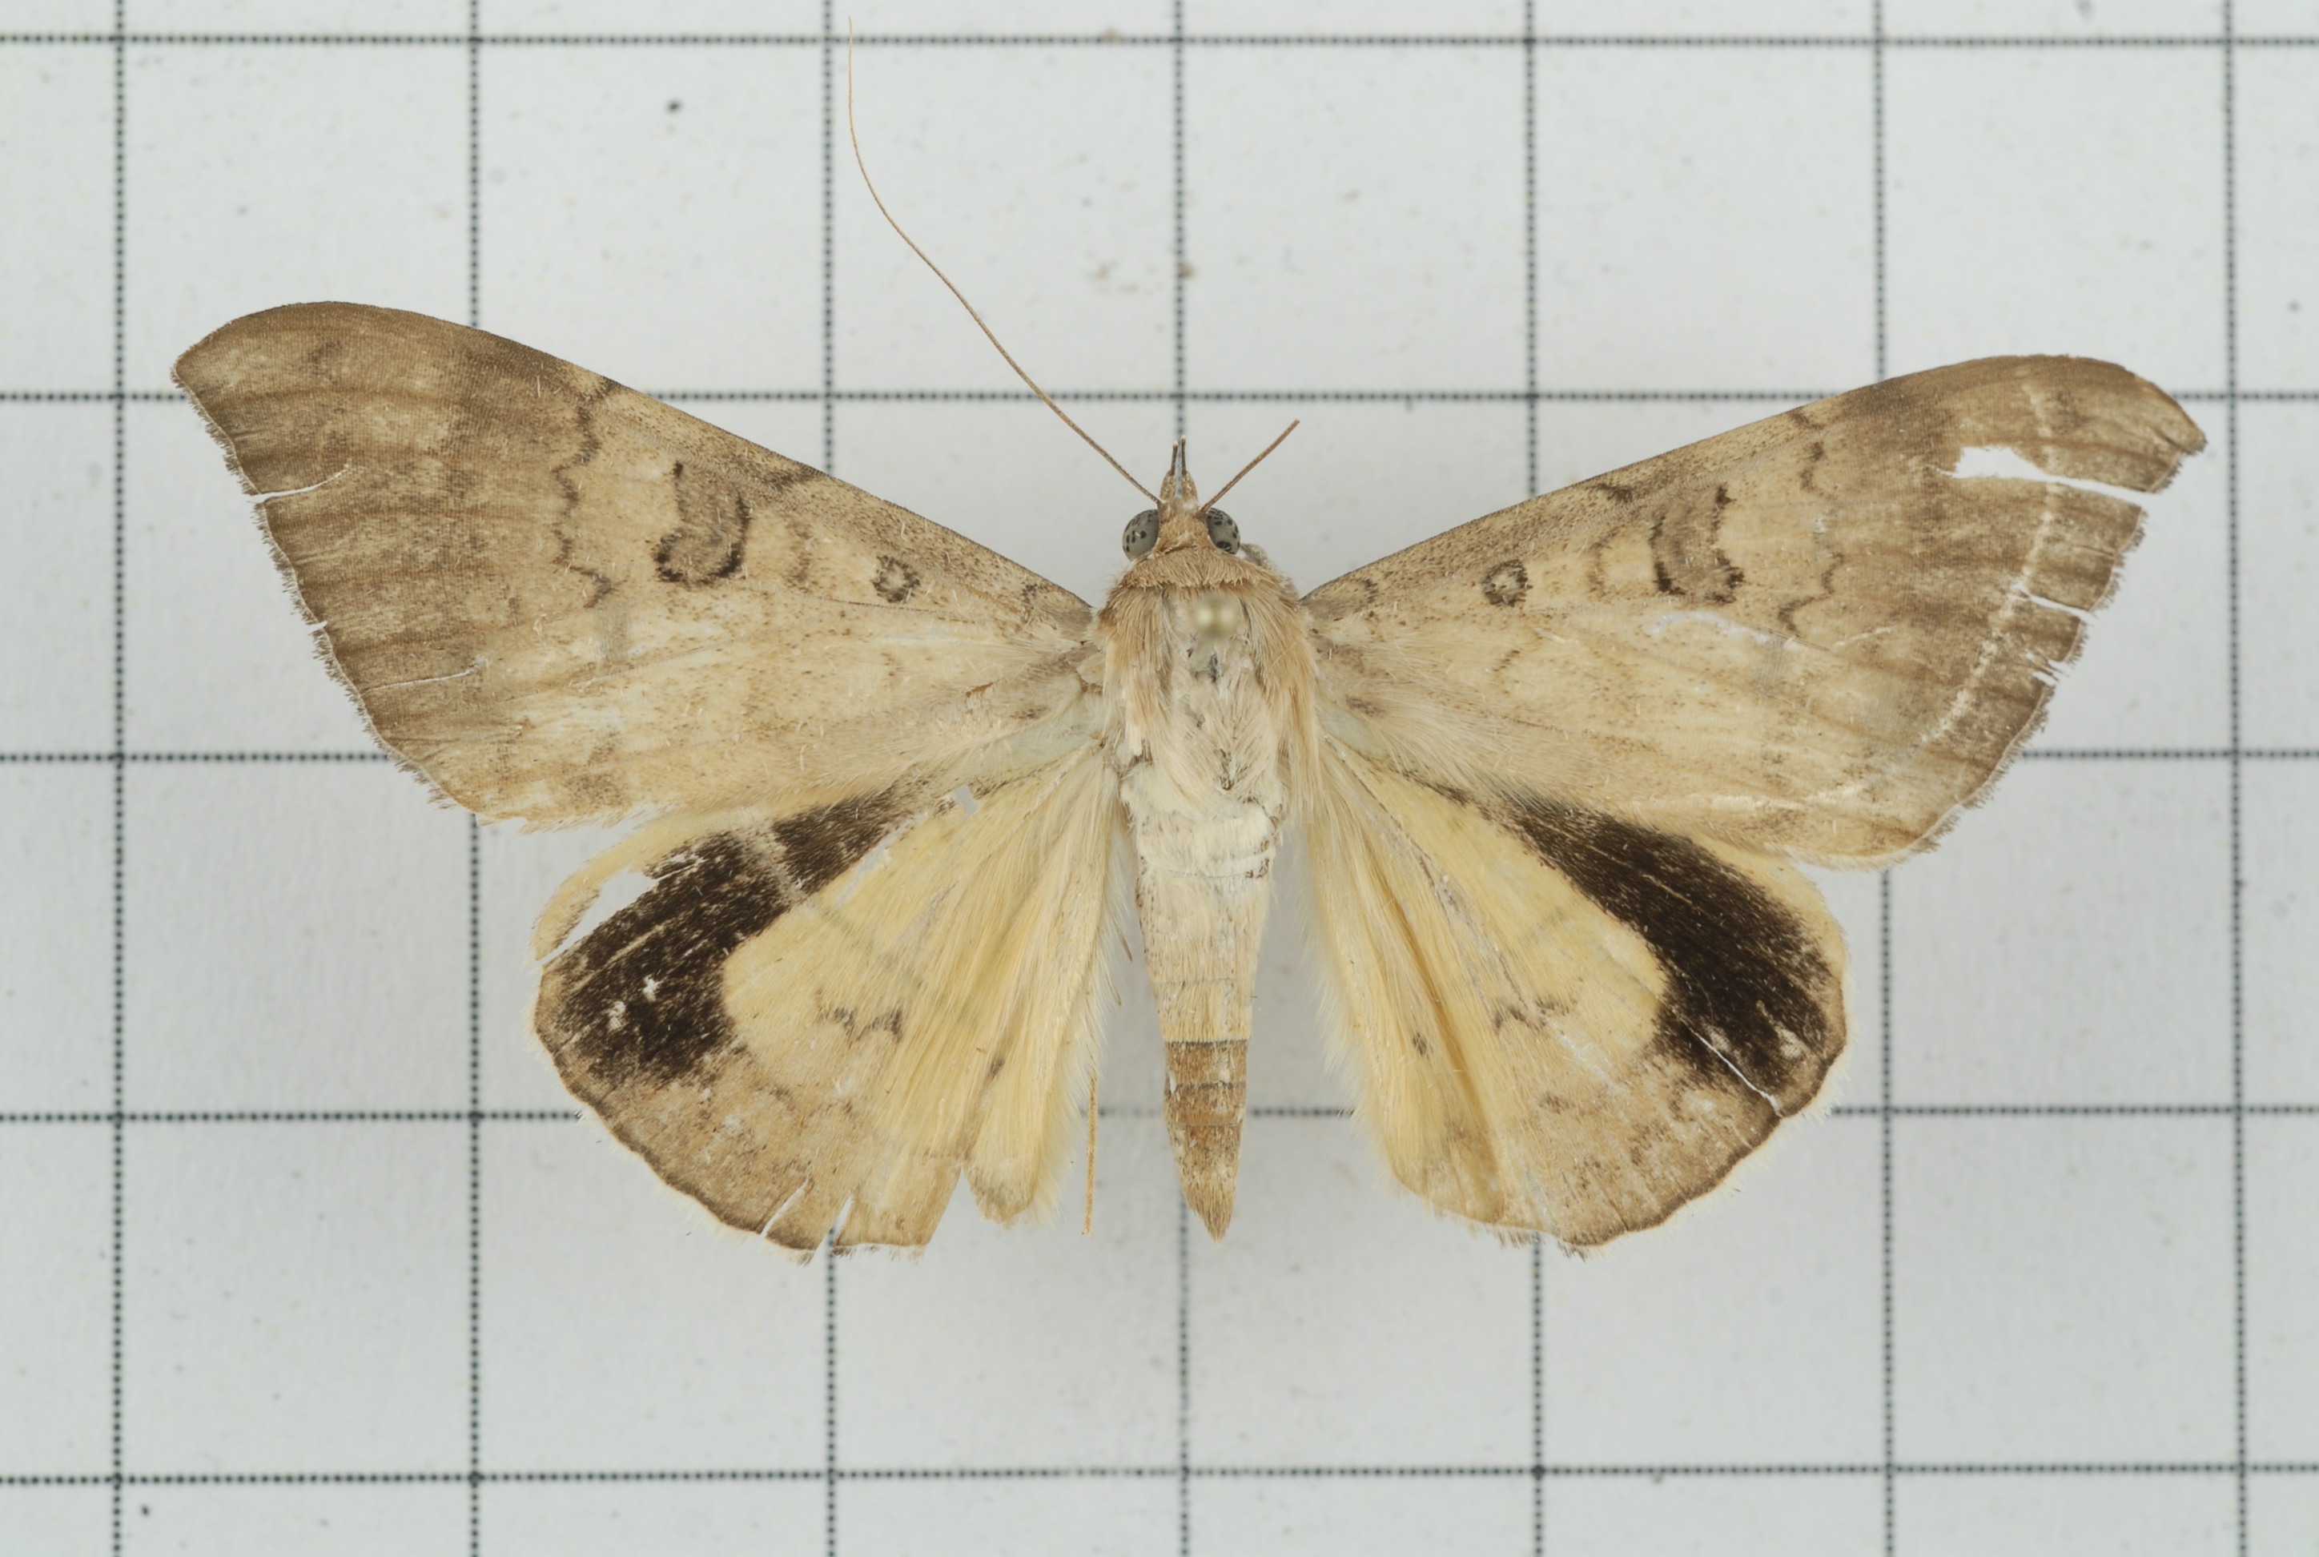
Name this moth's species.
Oxyodes scrobiculata
